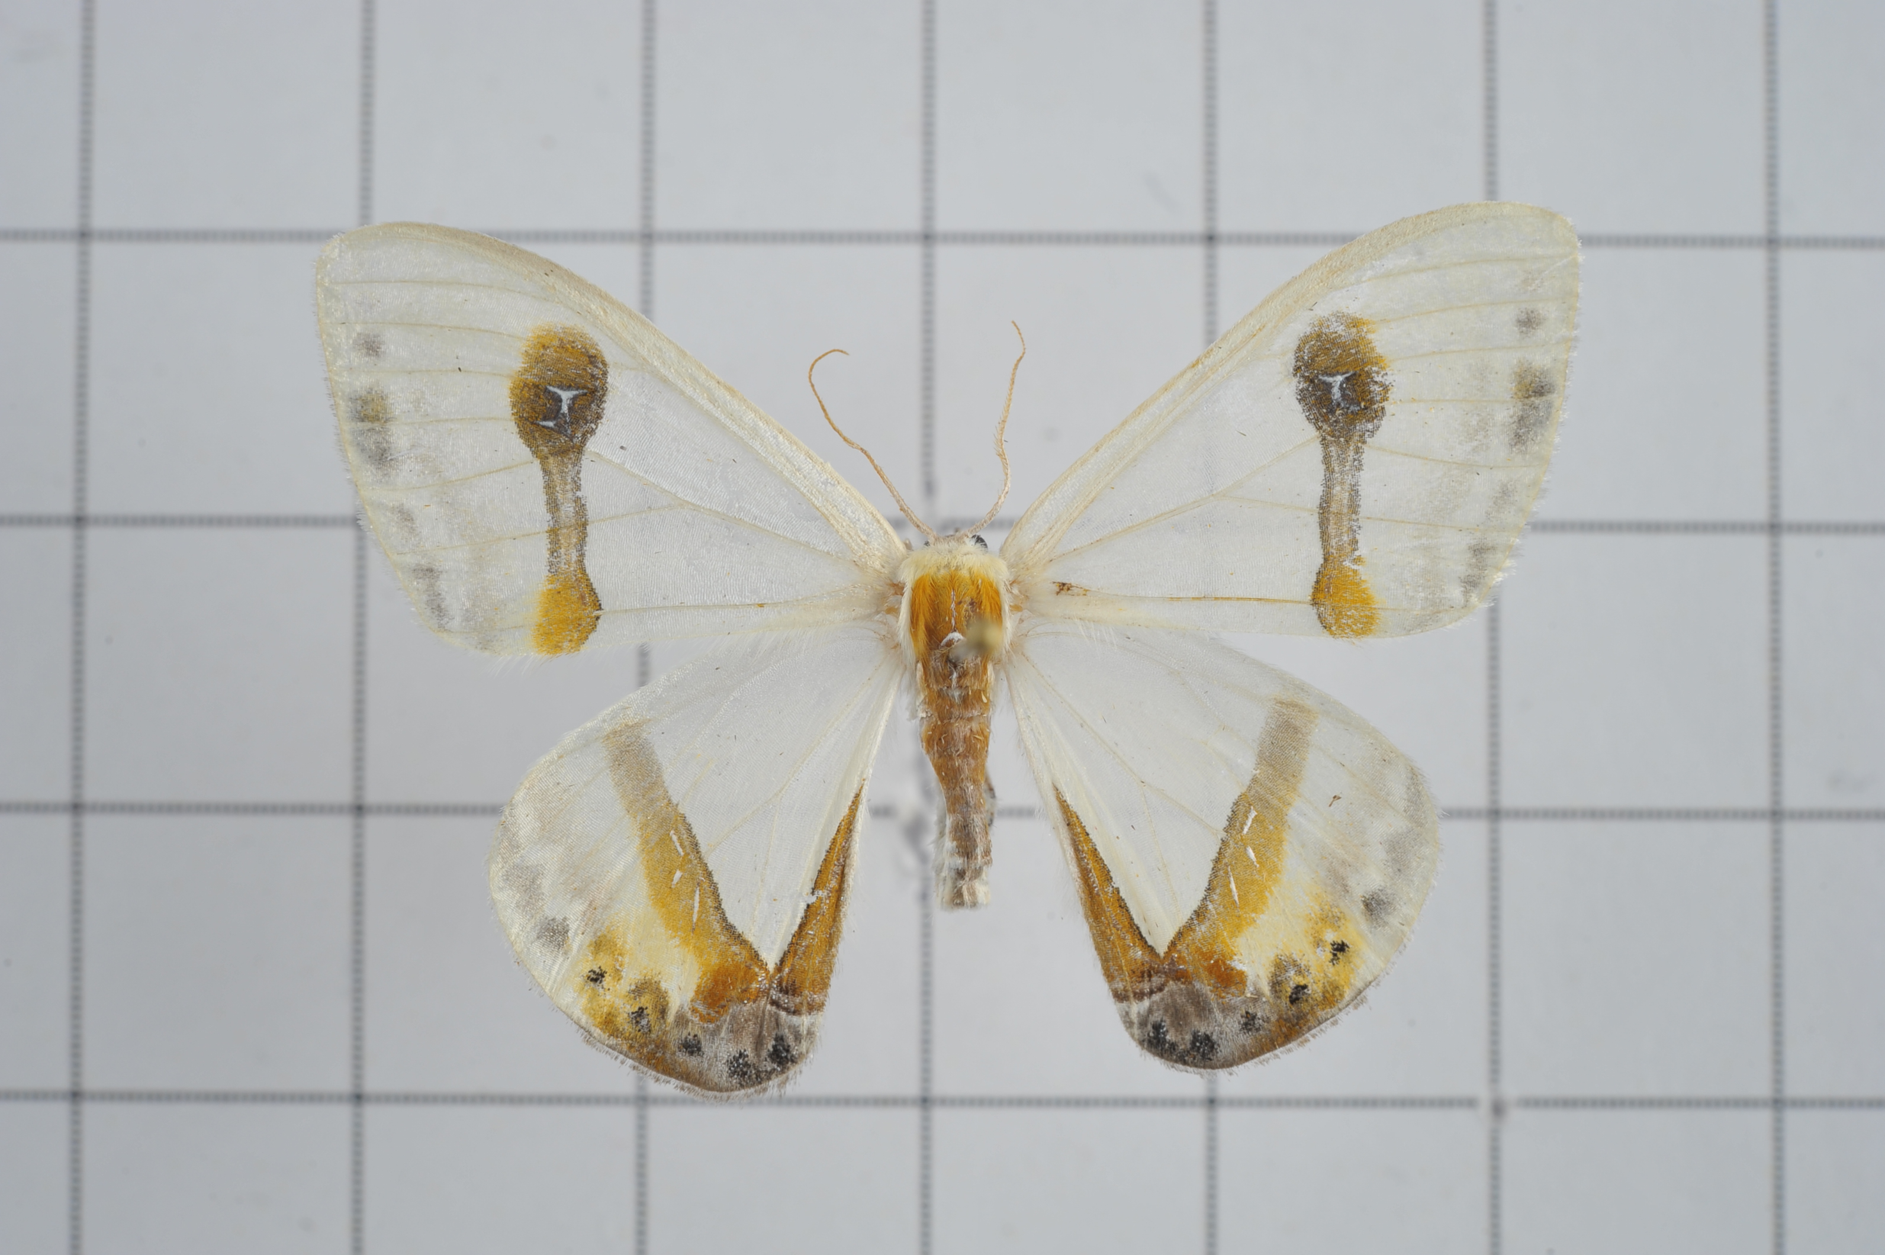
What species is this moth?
Macrocilix mysticata flavotincta
